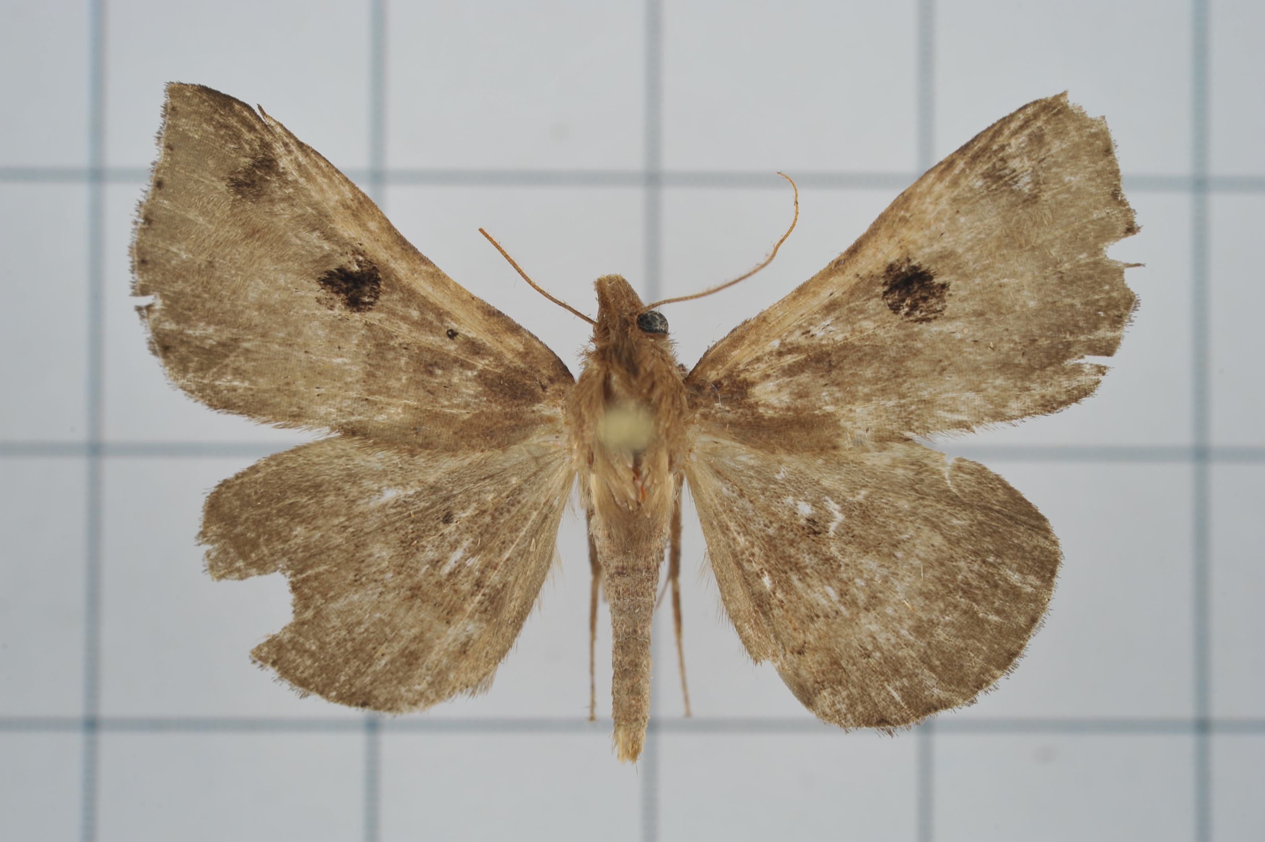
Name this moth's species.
Mosopia punctilinea
